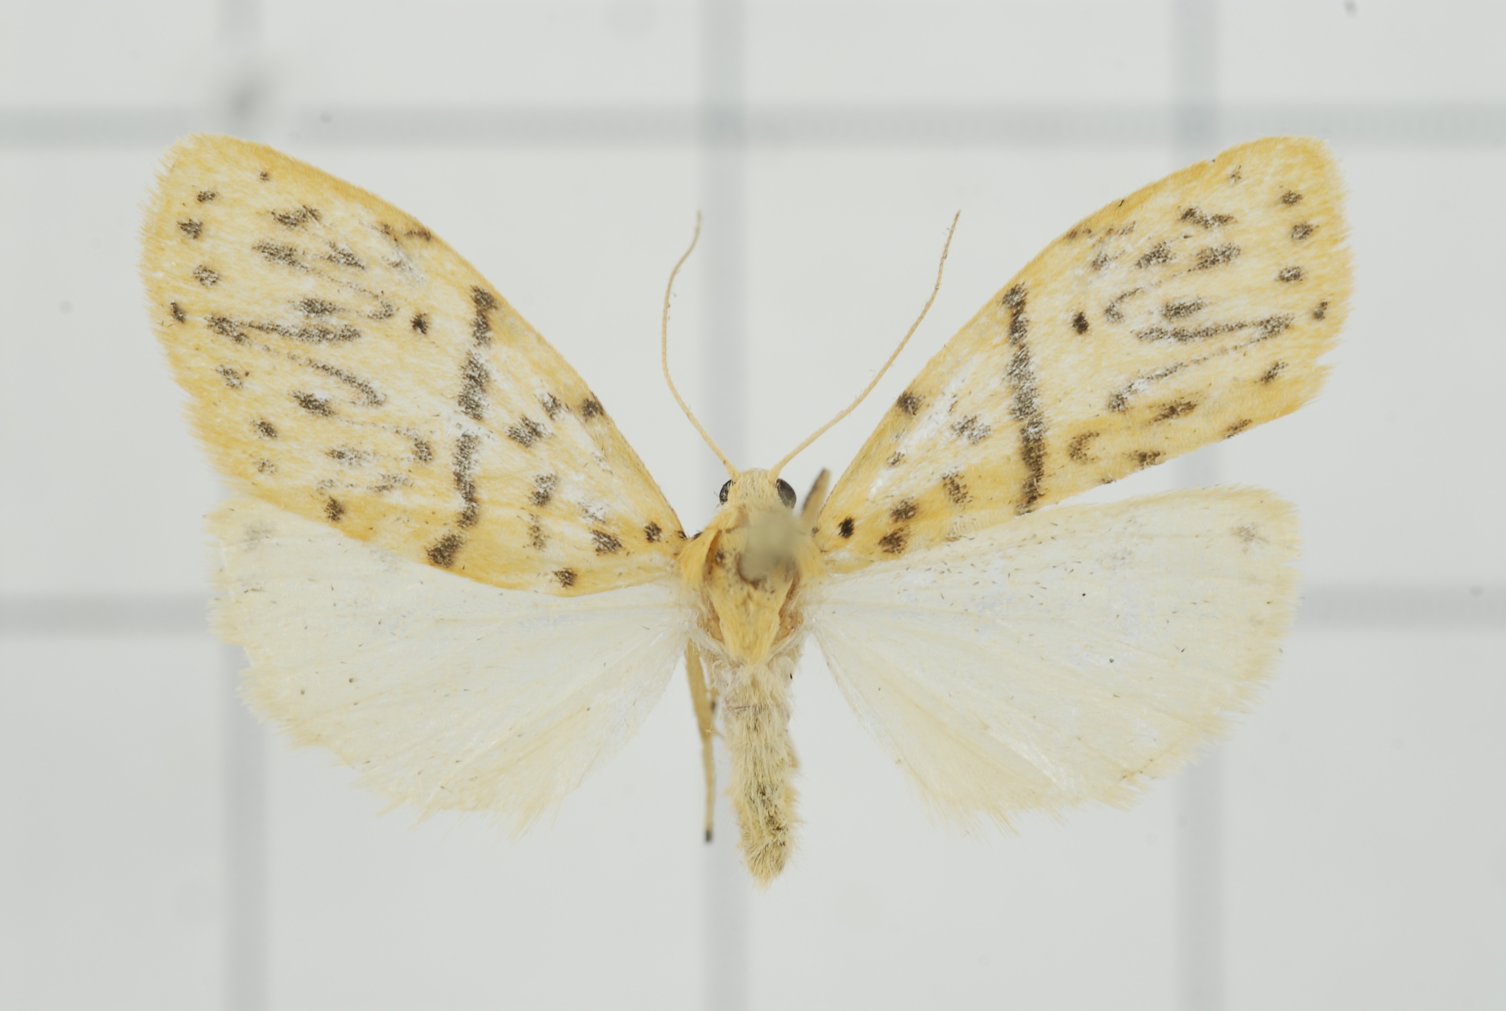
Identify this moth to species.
Huangilene alikangiae alikangiae
